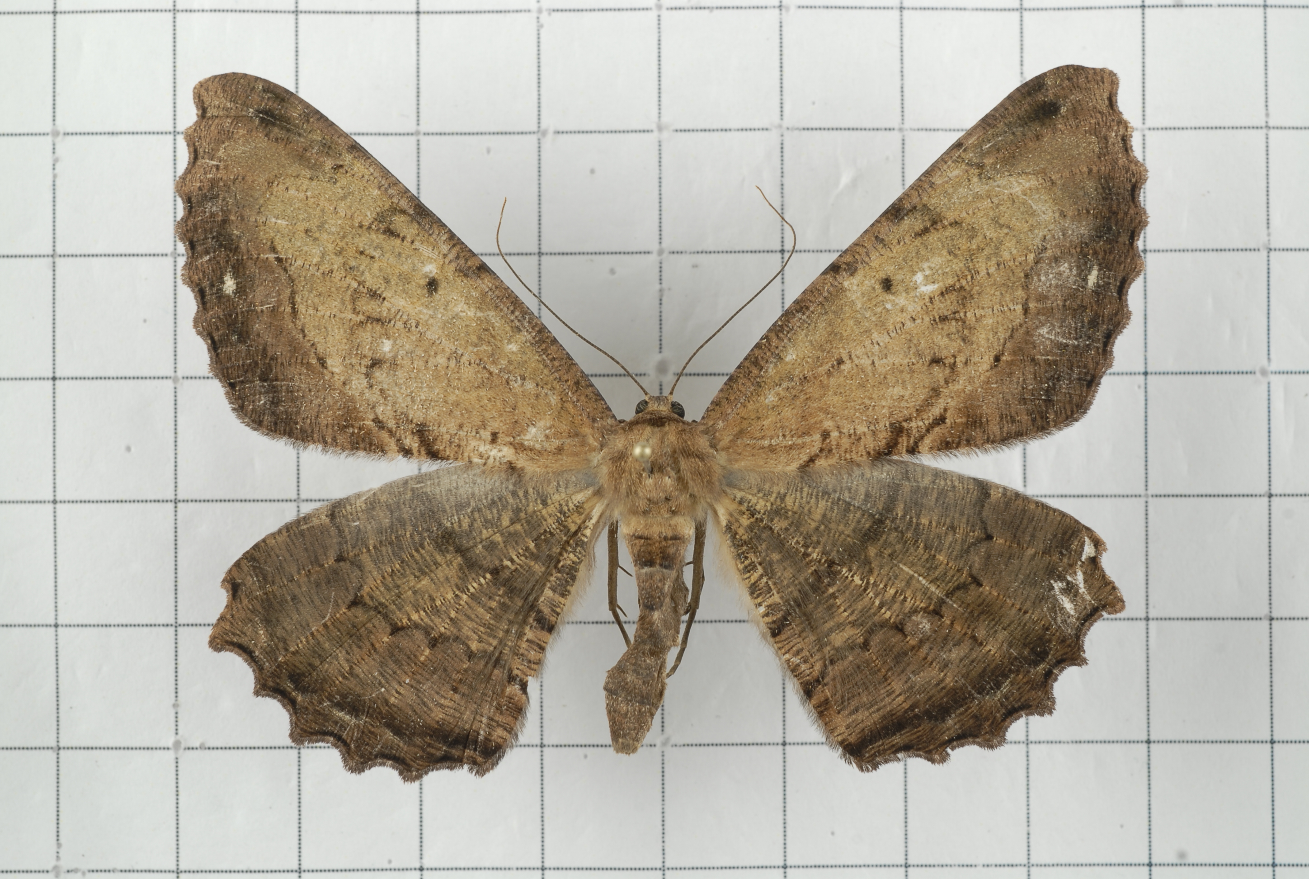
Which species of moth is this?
Chorodna creataria
